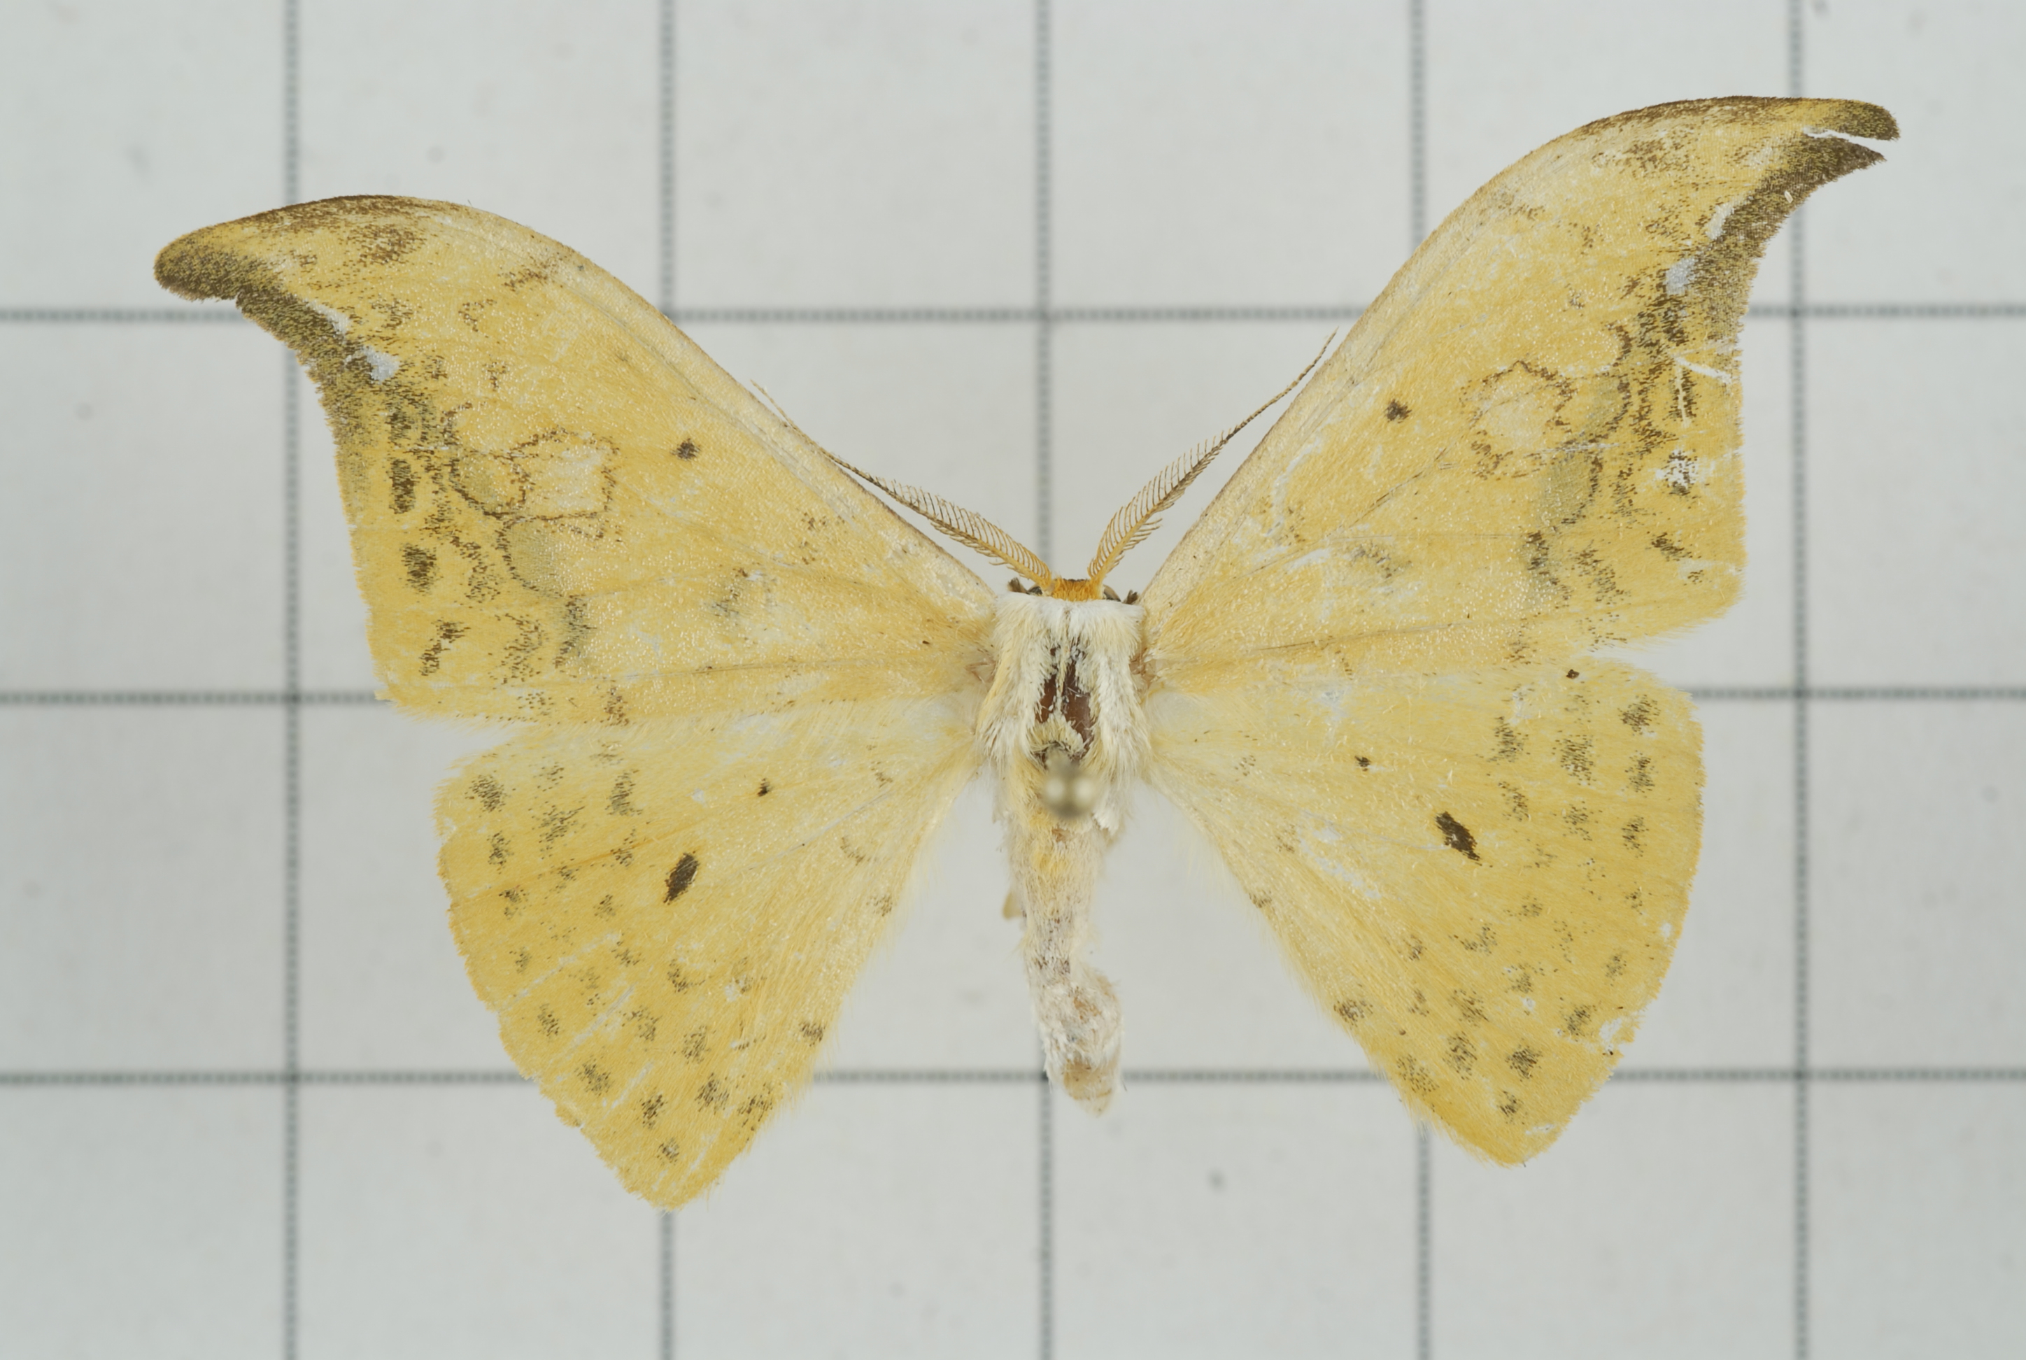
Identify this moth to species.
Tridrepana flava flava
